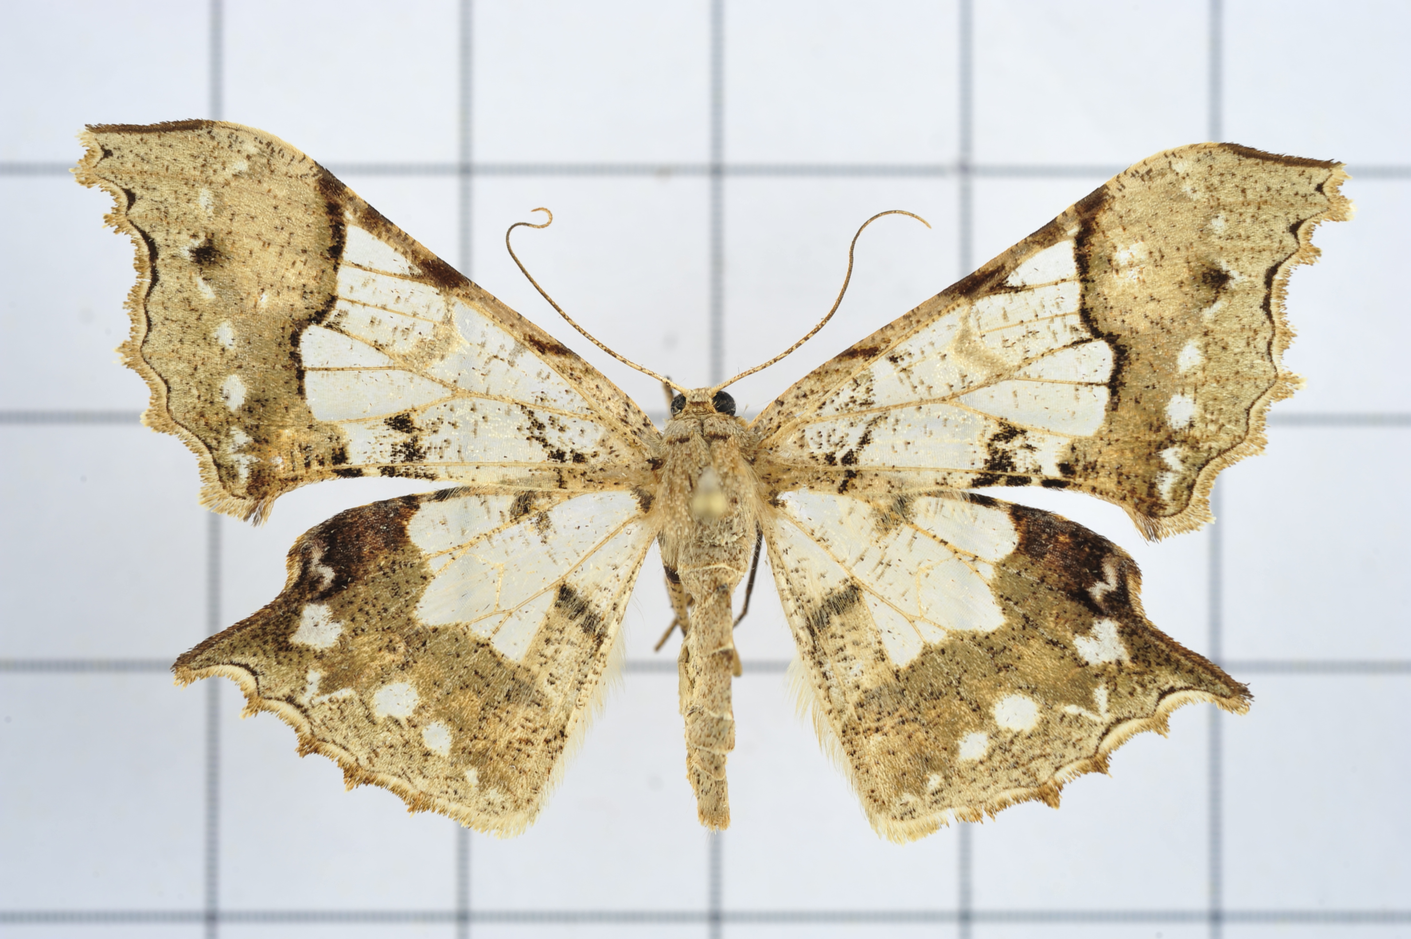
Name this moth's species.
Krananda semihyalina
